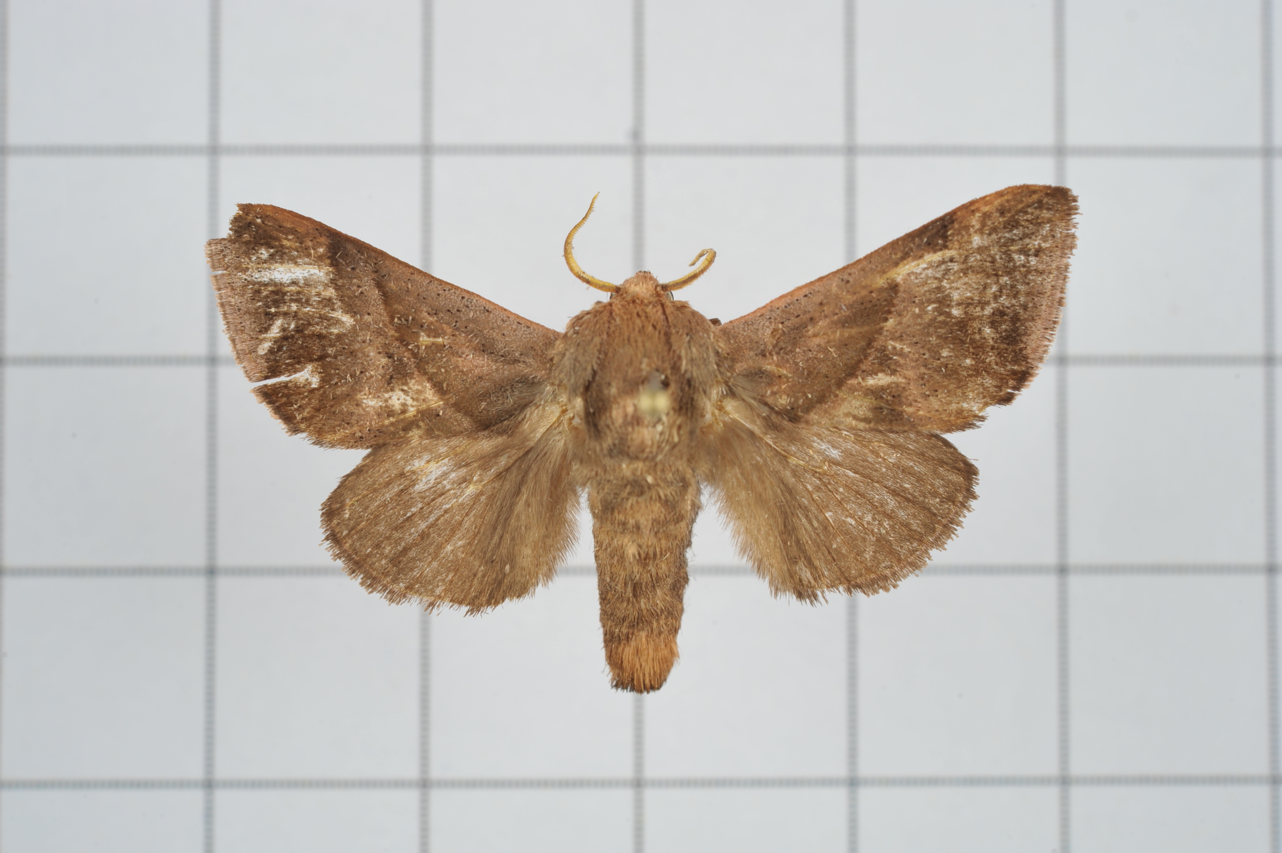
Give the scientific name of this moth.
Setora postornata
